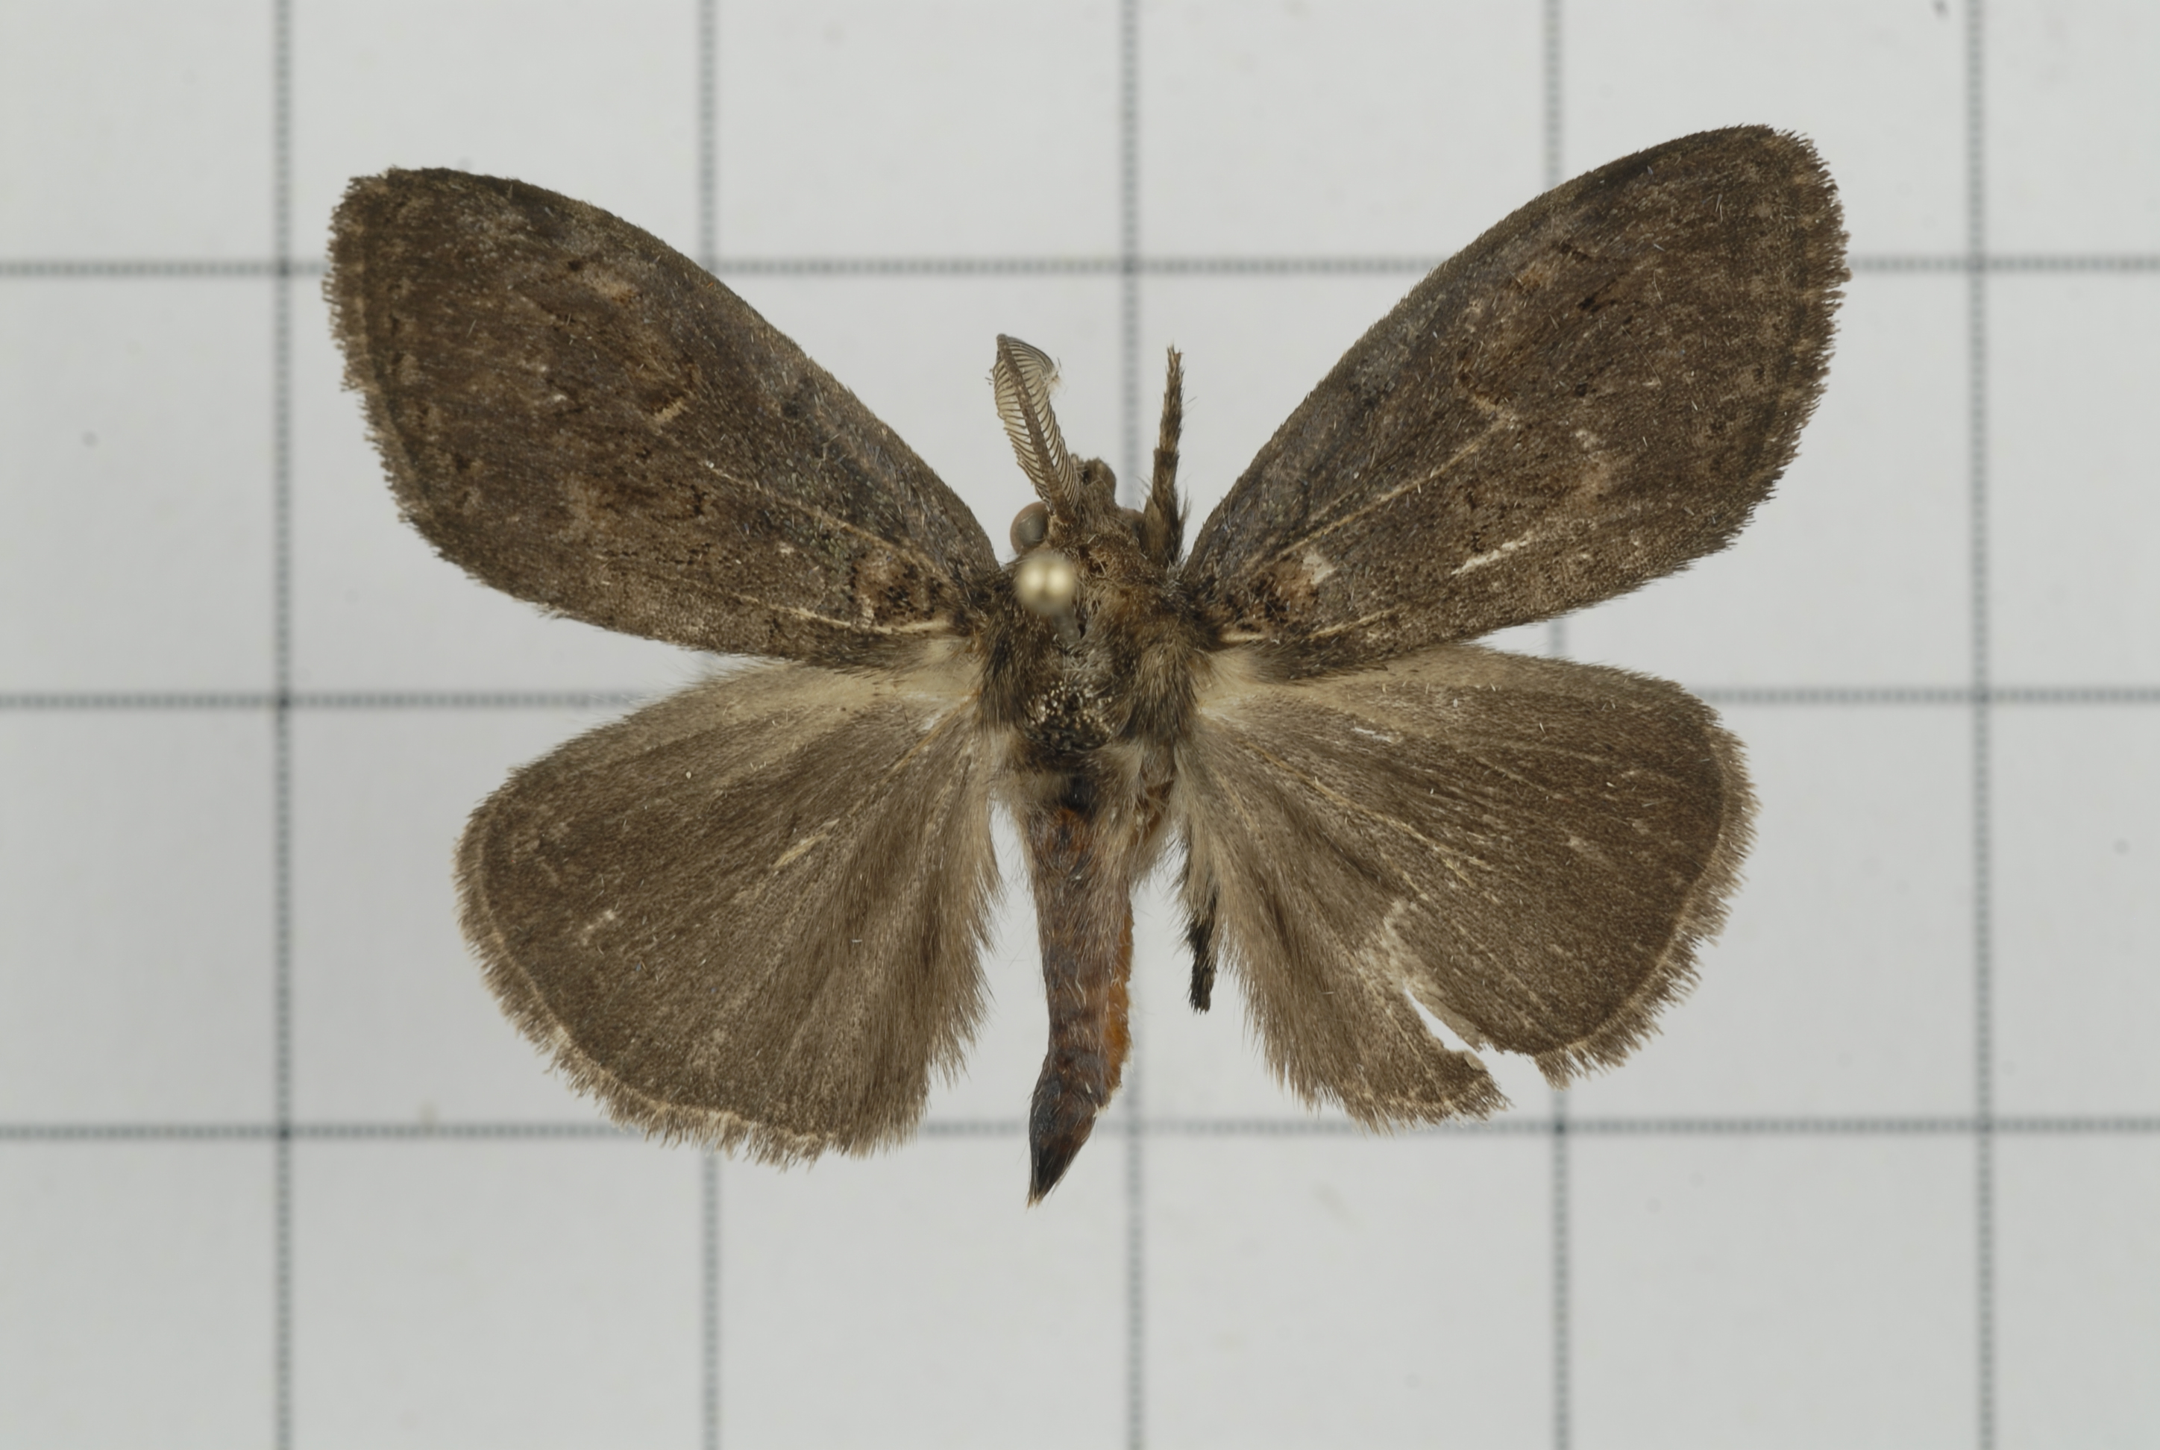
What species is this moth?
Olene dudgeoni
